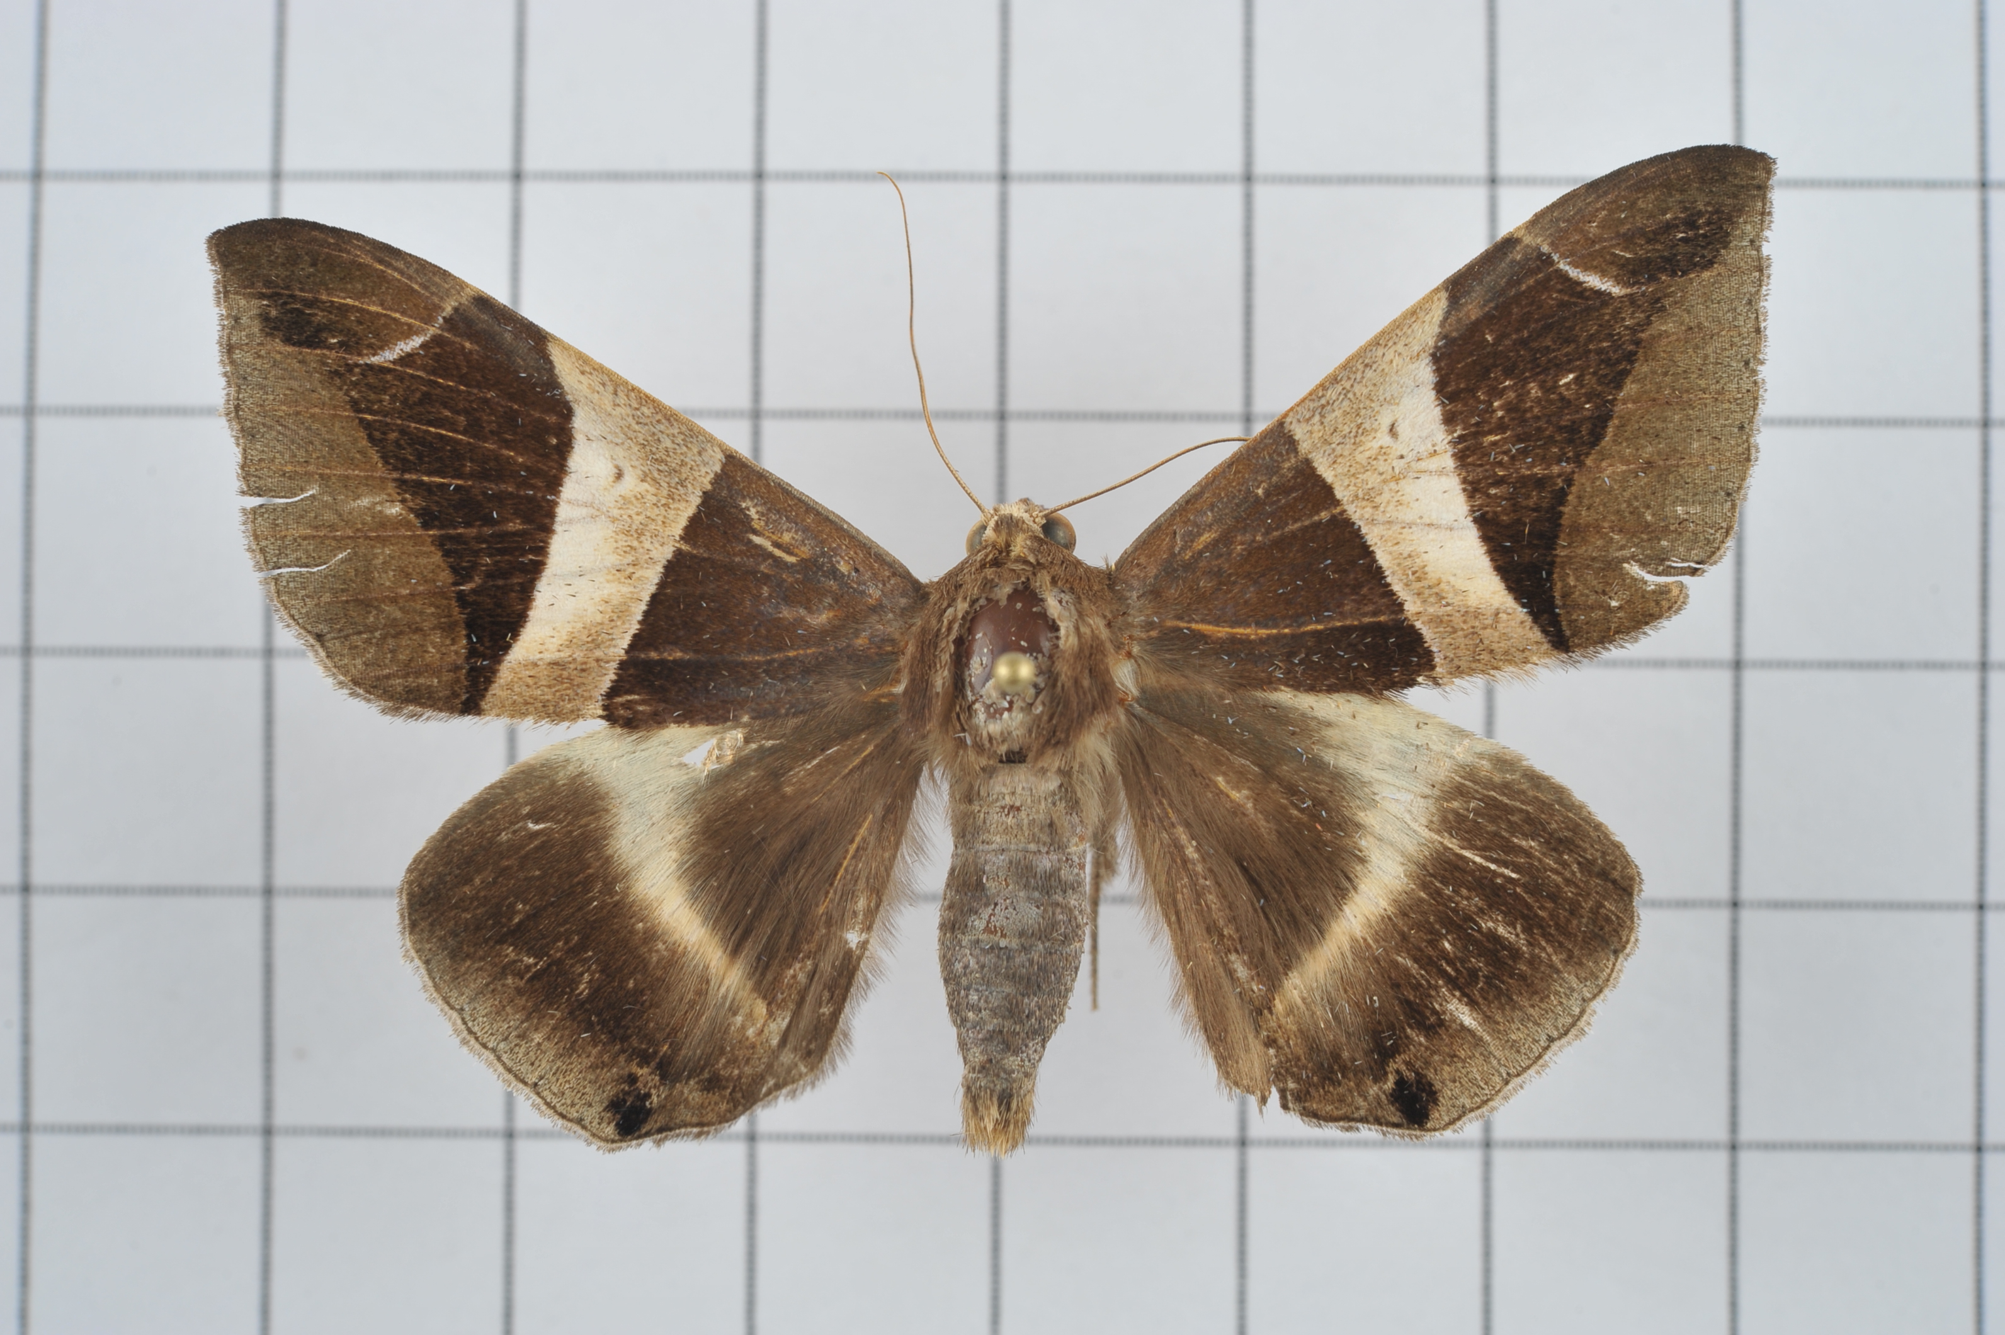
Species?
Bastilla praetermissa
